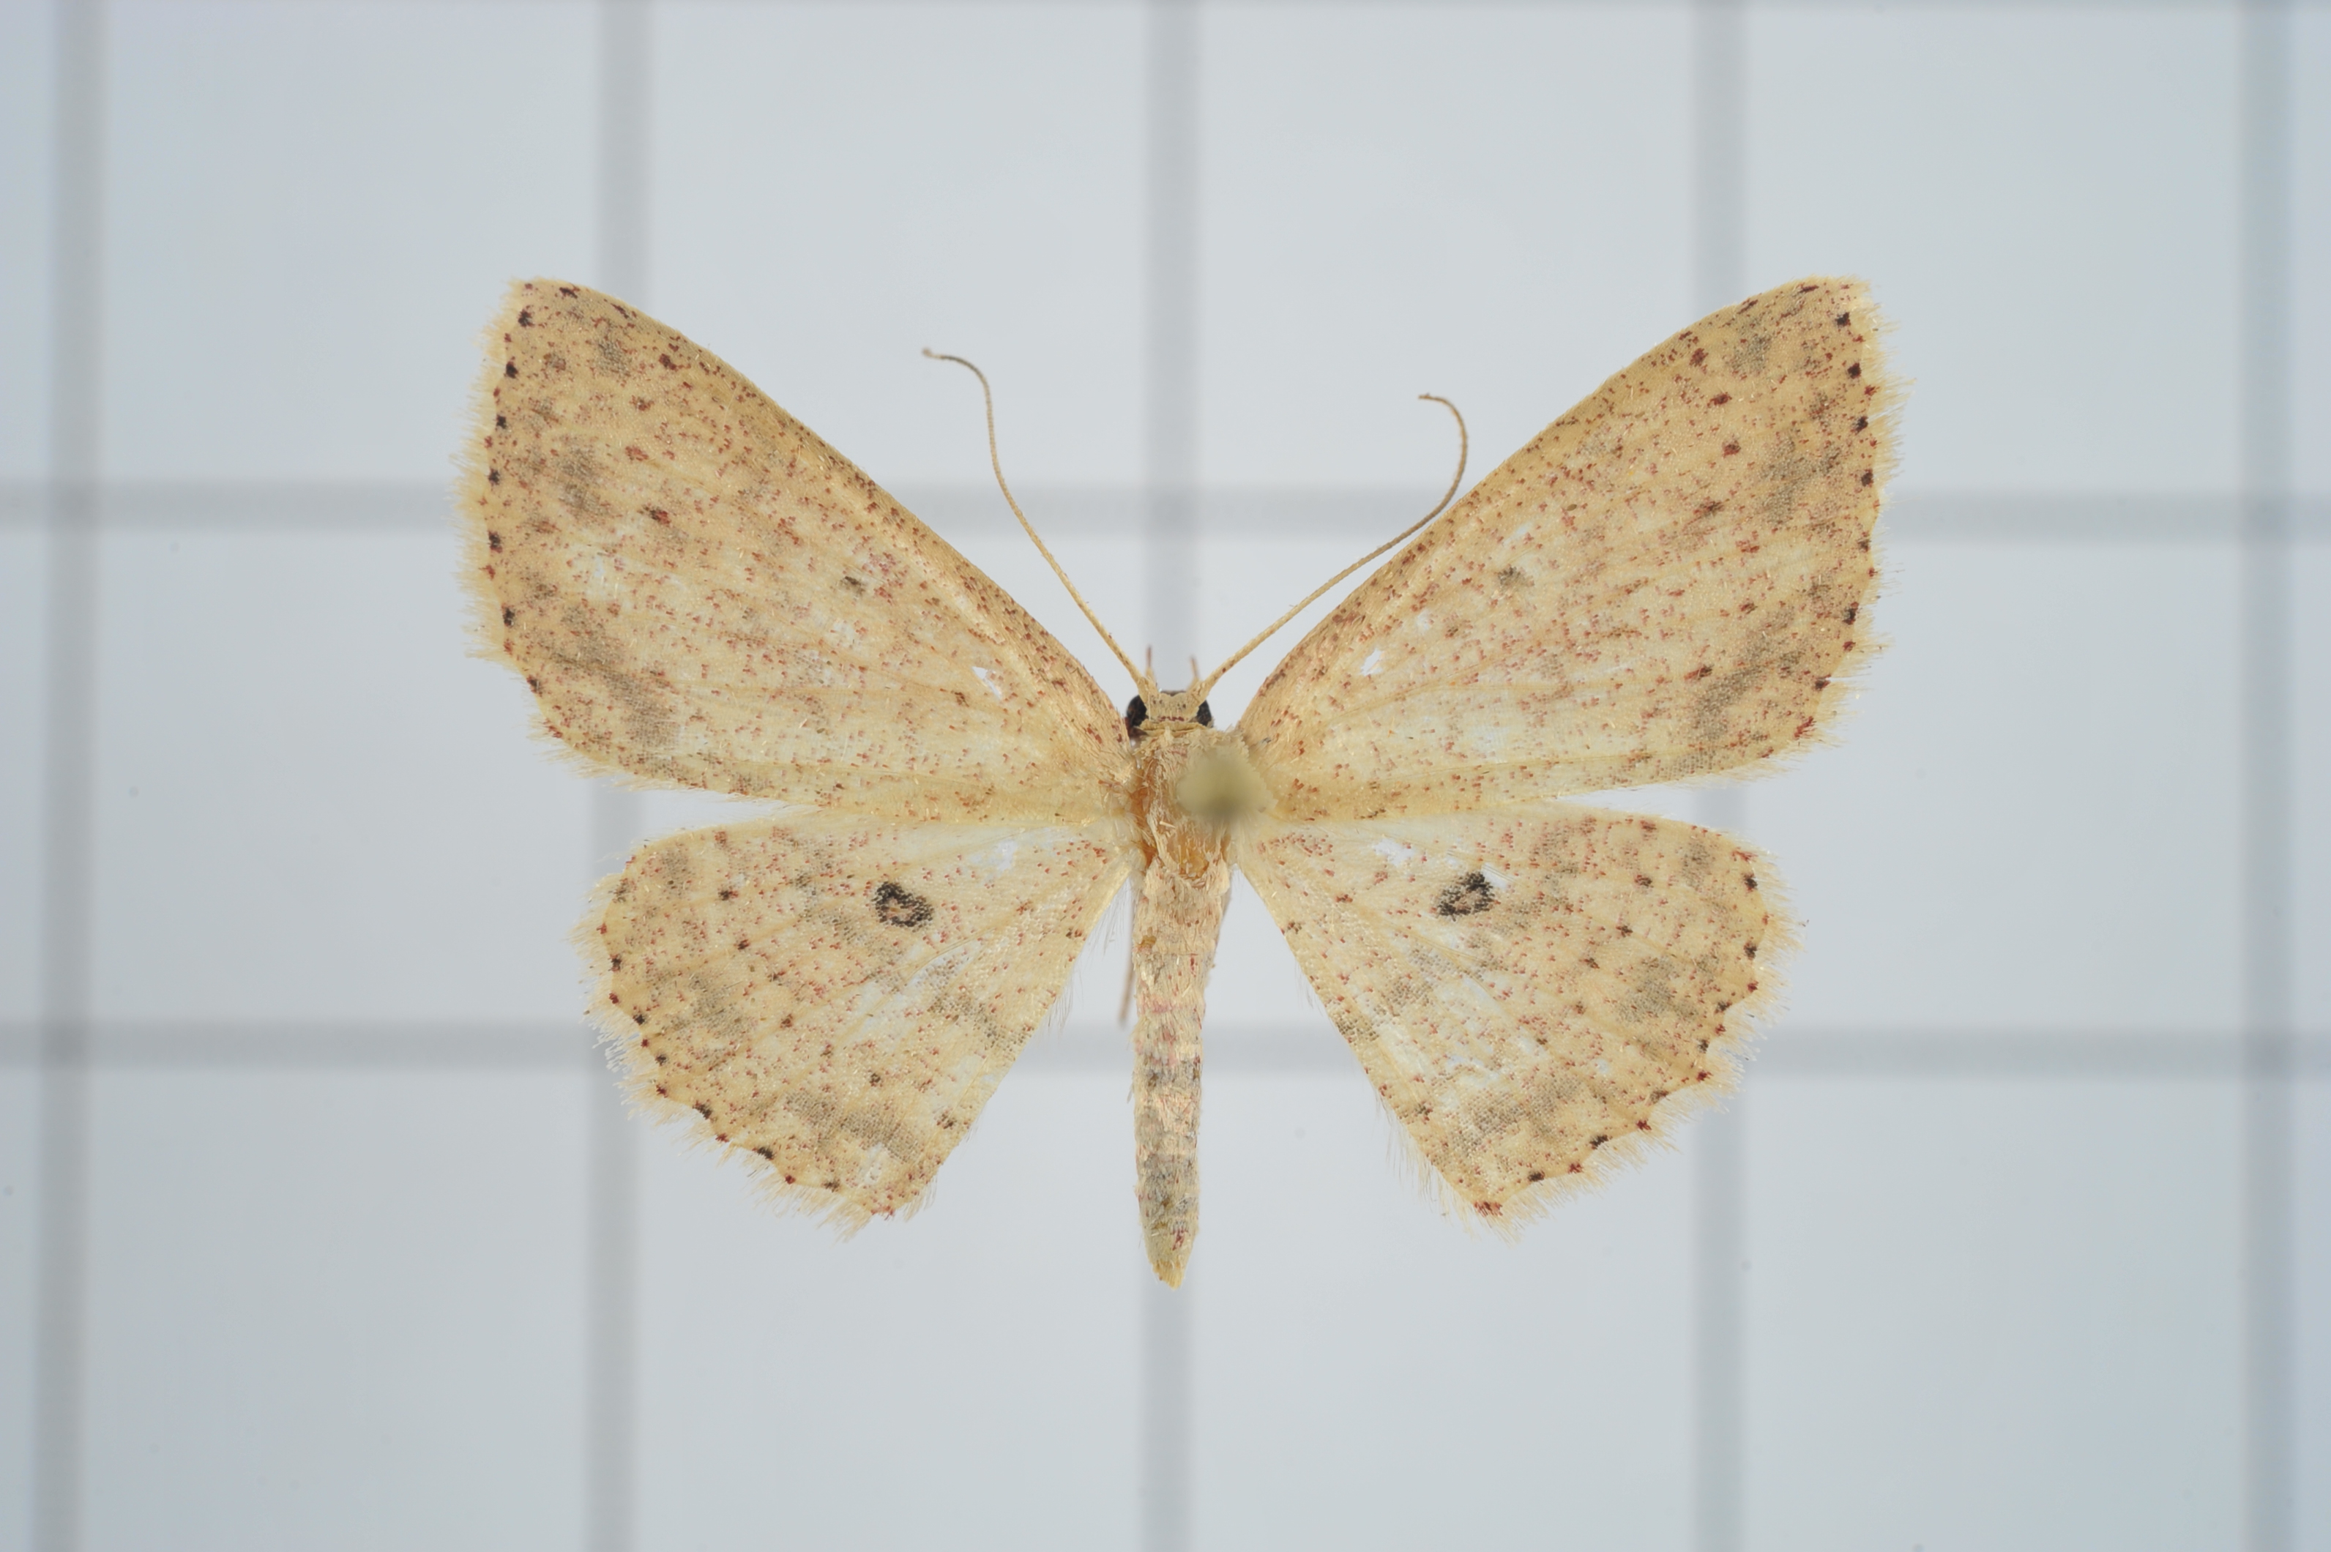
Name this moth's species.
Perixera insitiva
